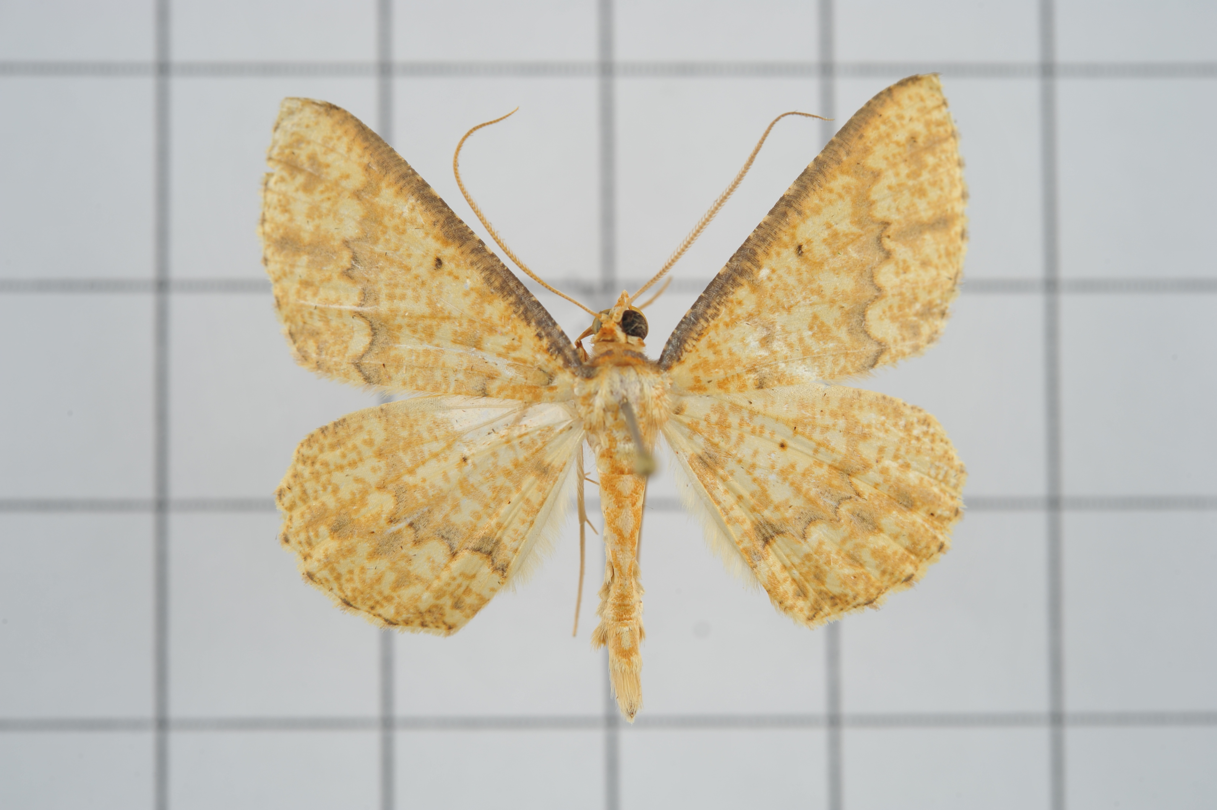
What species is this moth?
Synegia esther
